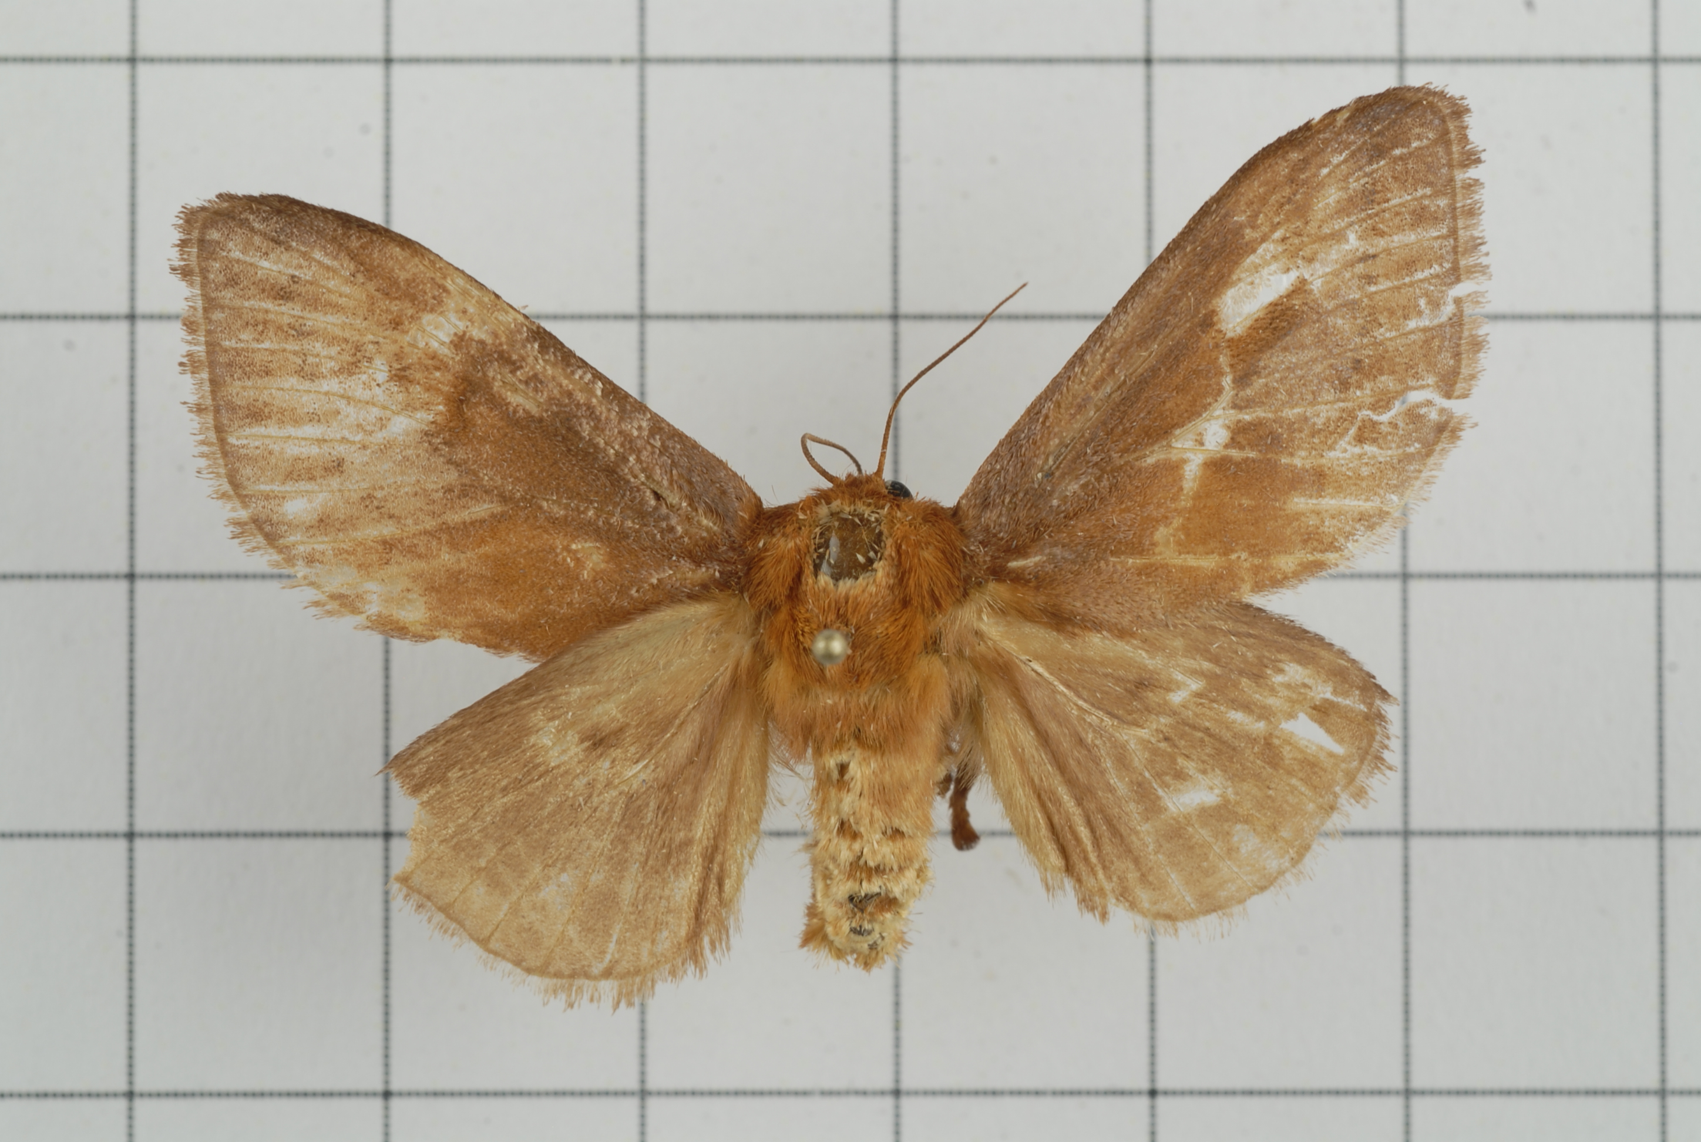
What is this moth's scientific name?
Narosoideus vulpina
